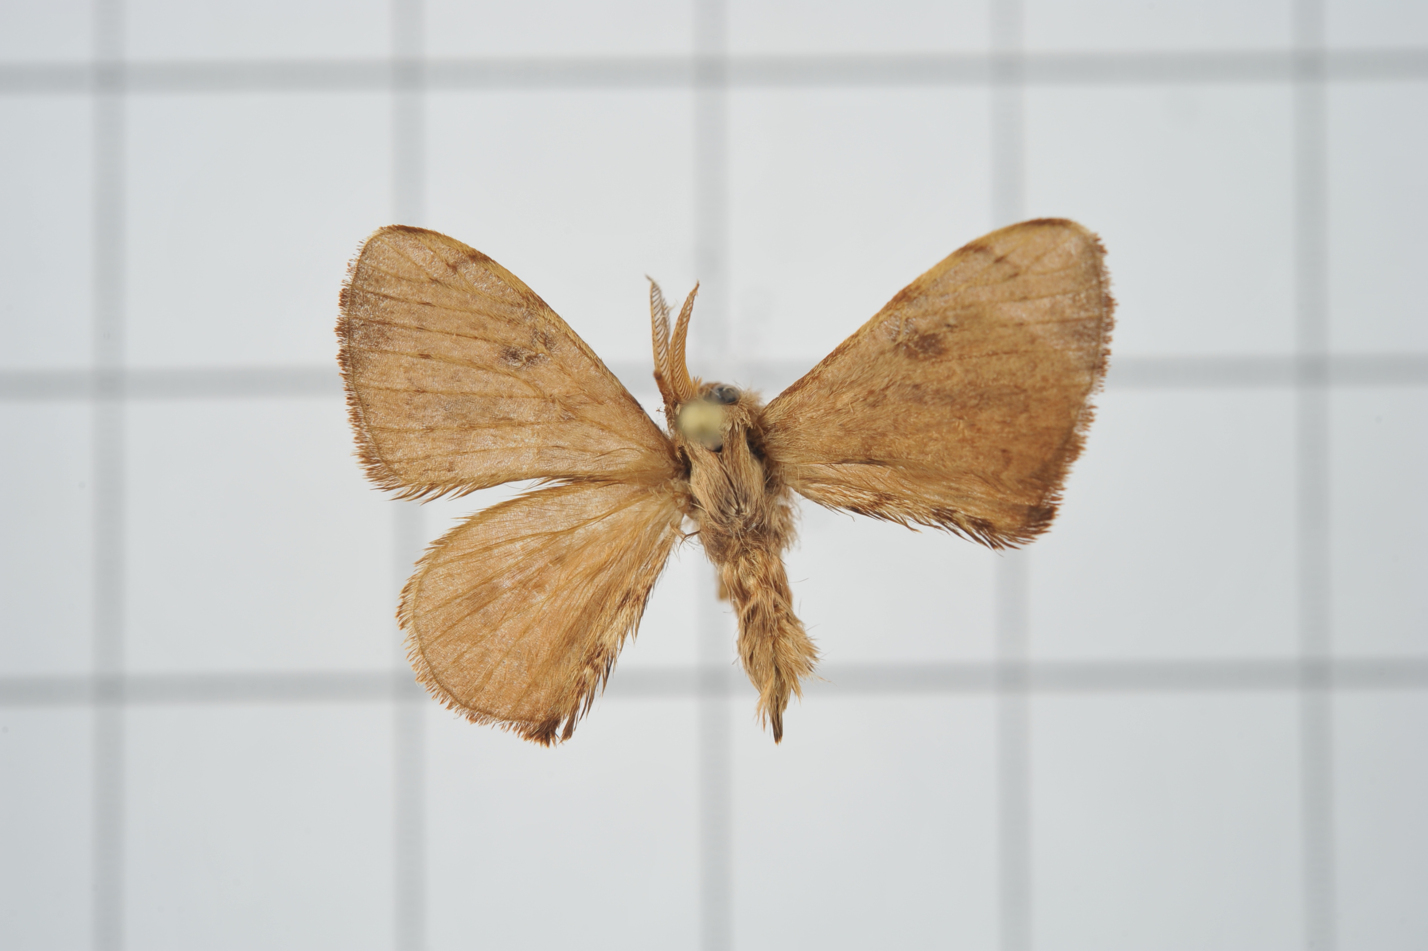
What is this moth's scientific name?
Trilocha varians
